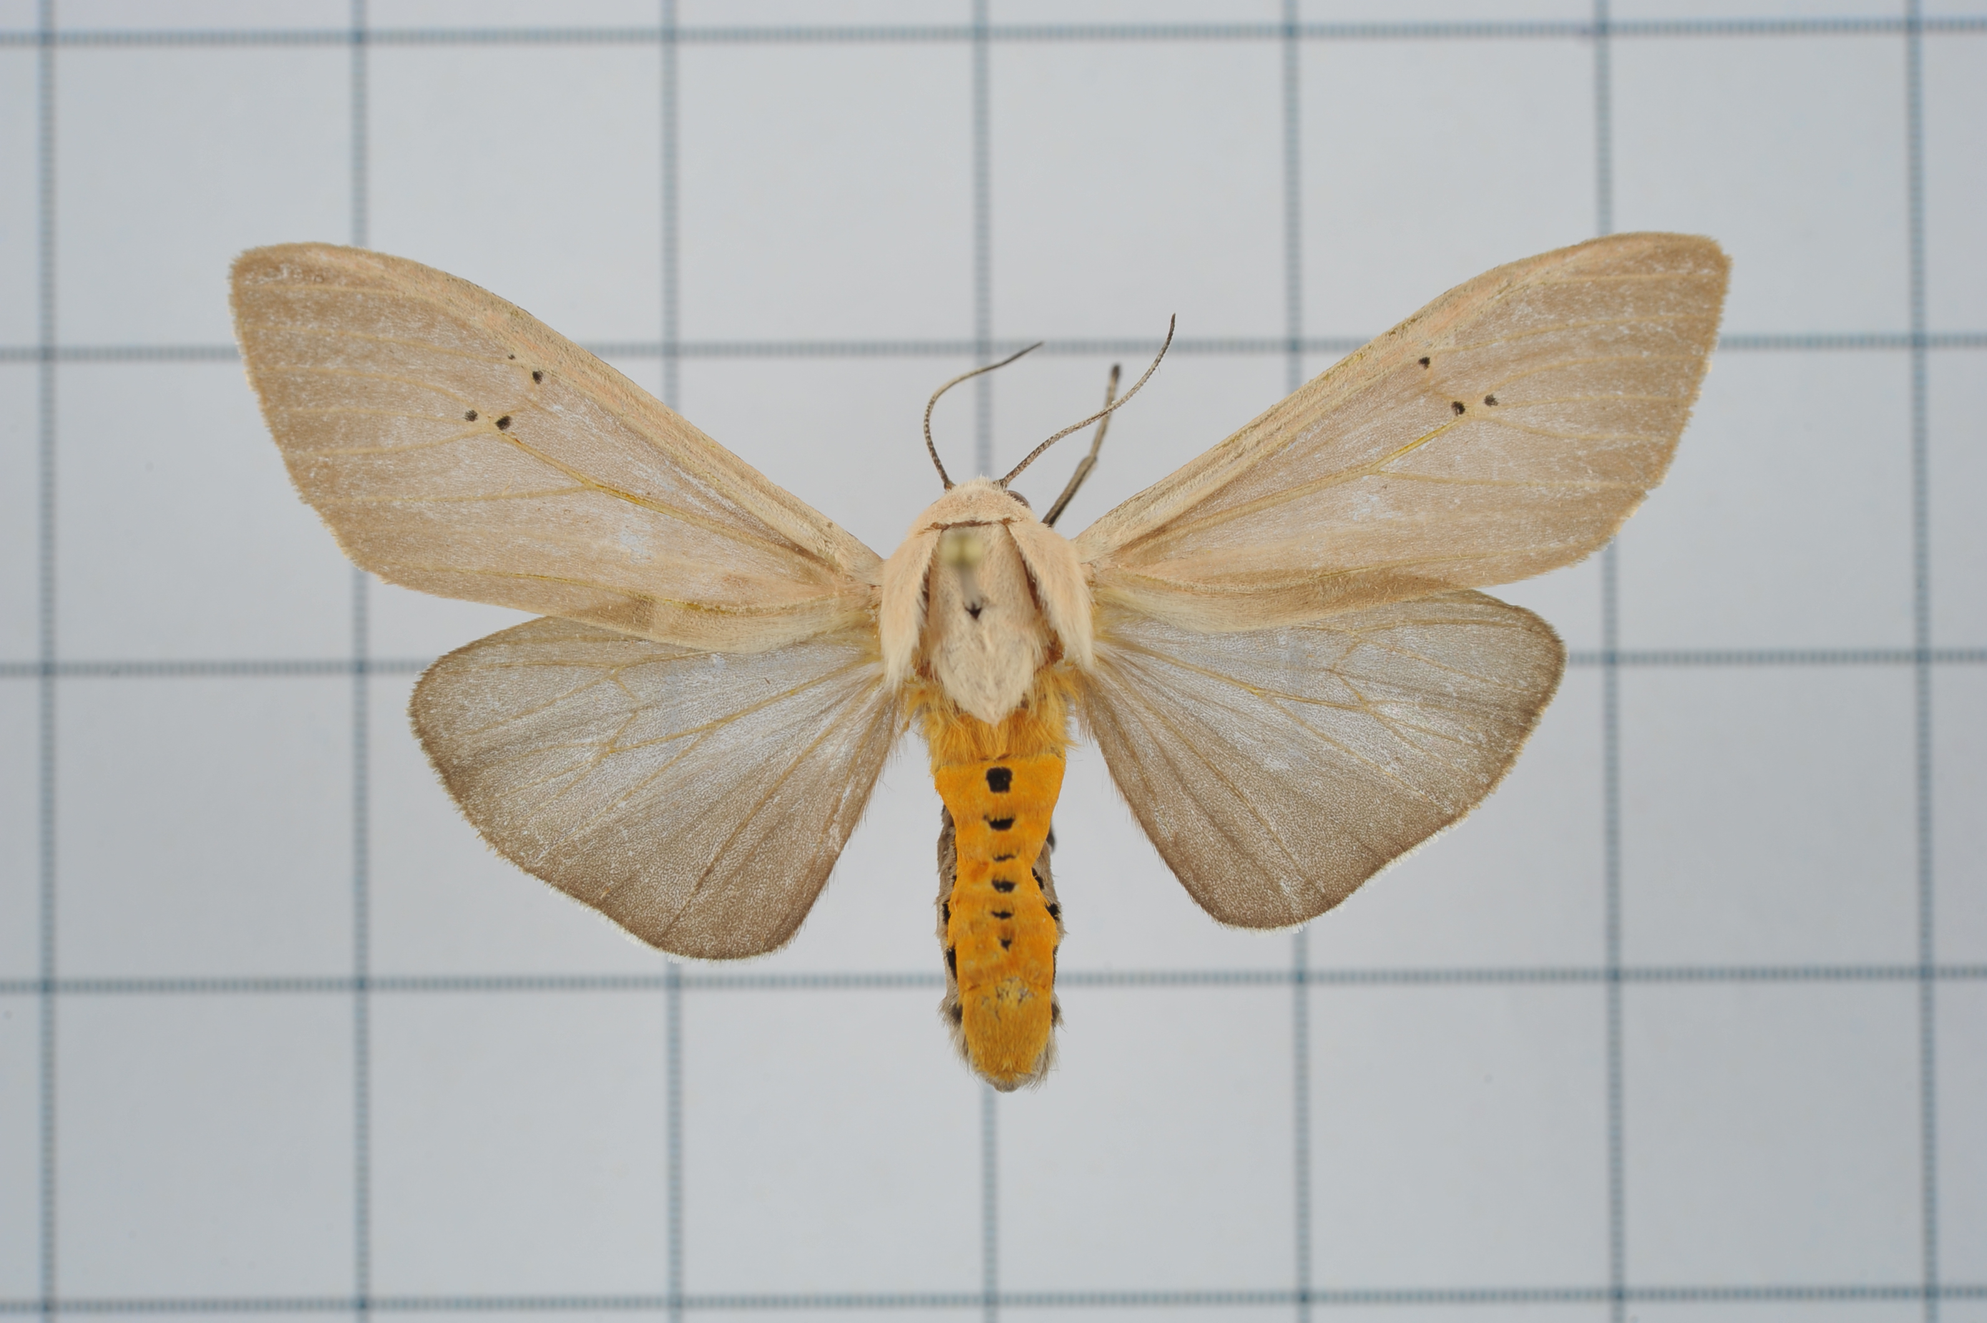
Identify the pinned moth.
Creatonotos transiens koni
